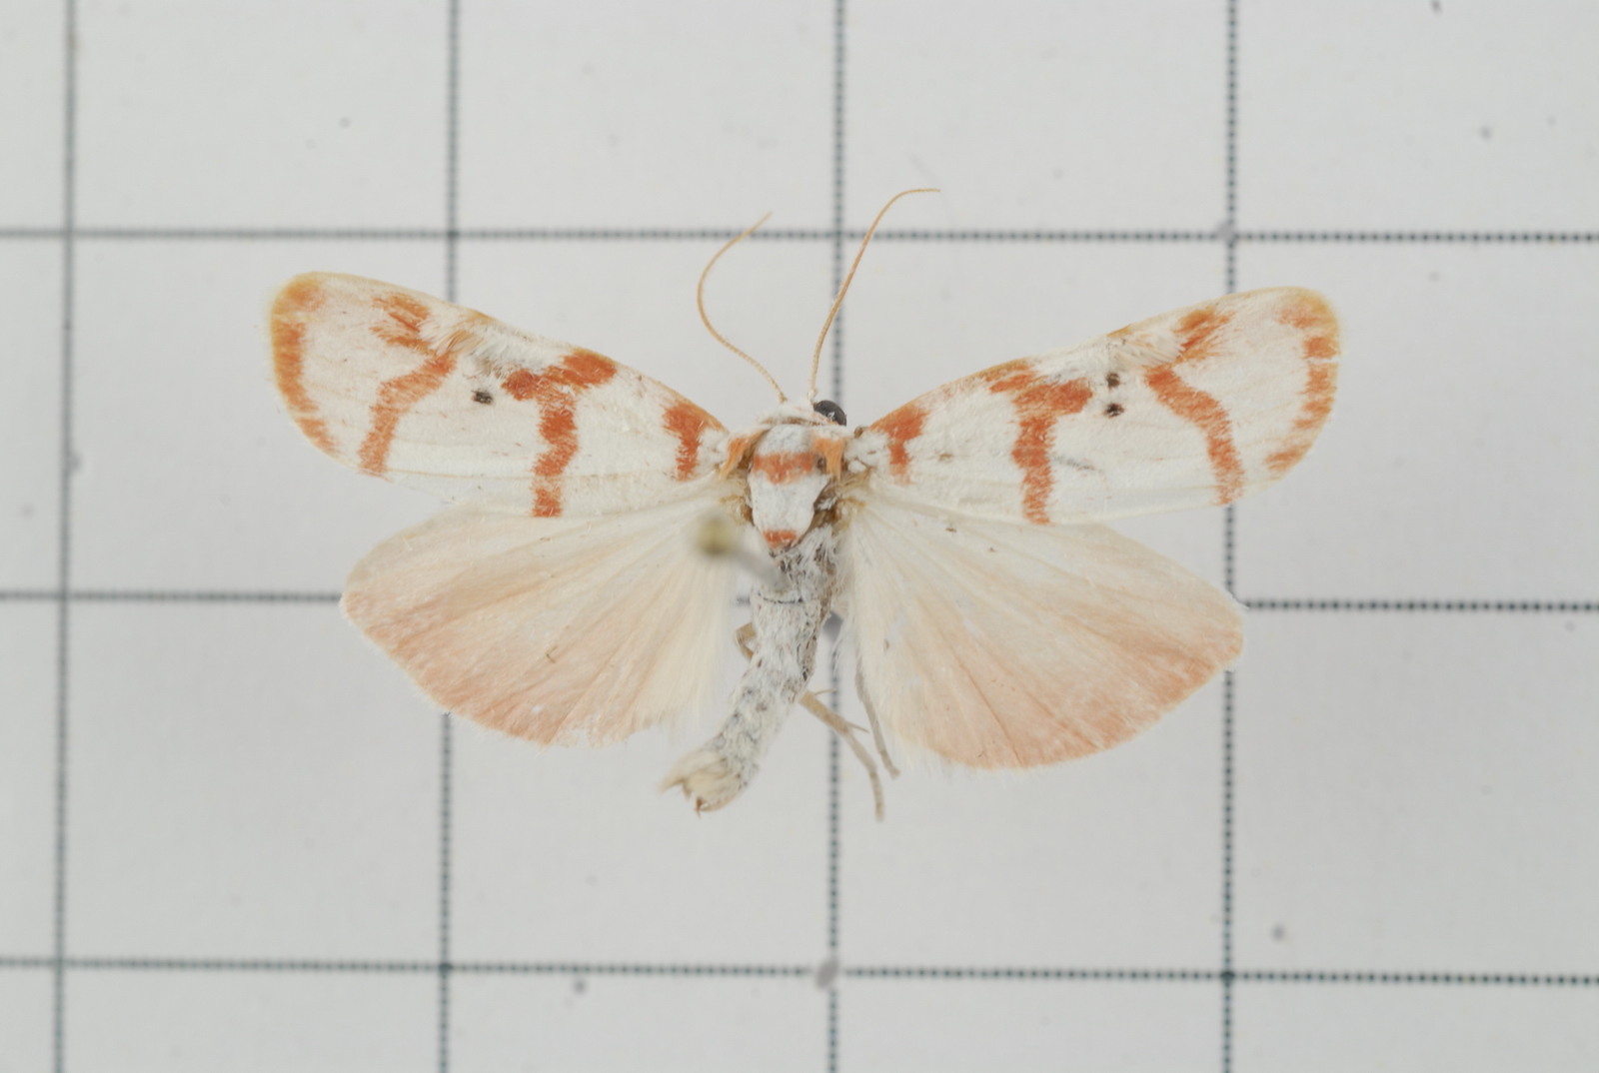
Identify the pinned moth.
Cyana hamata hamata
